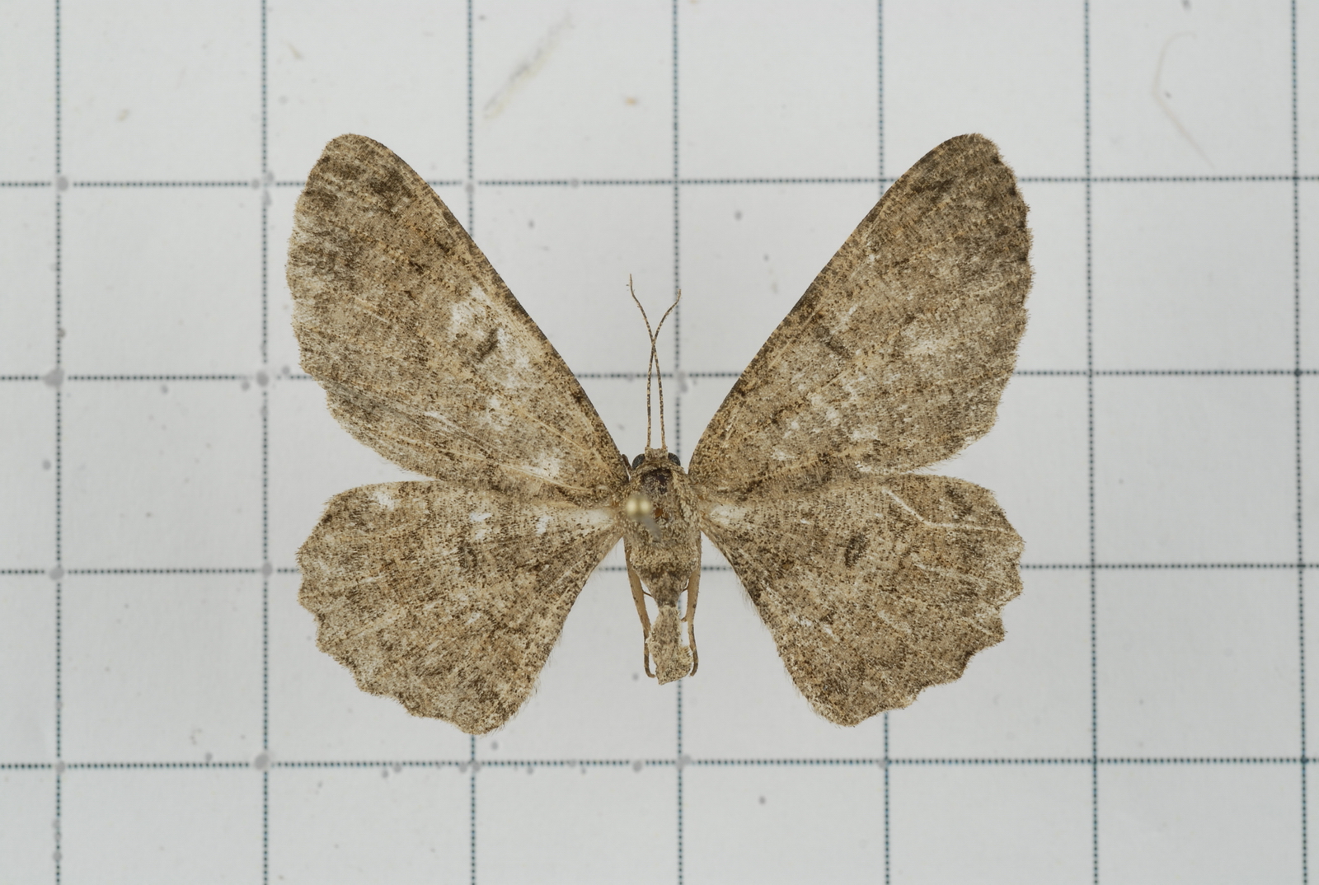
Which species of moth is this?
Hypomecis punctinalis glos
